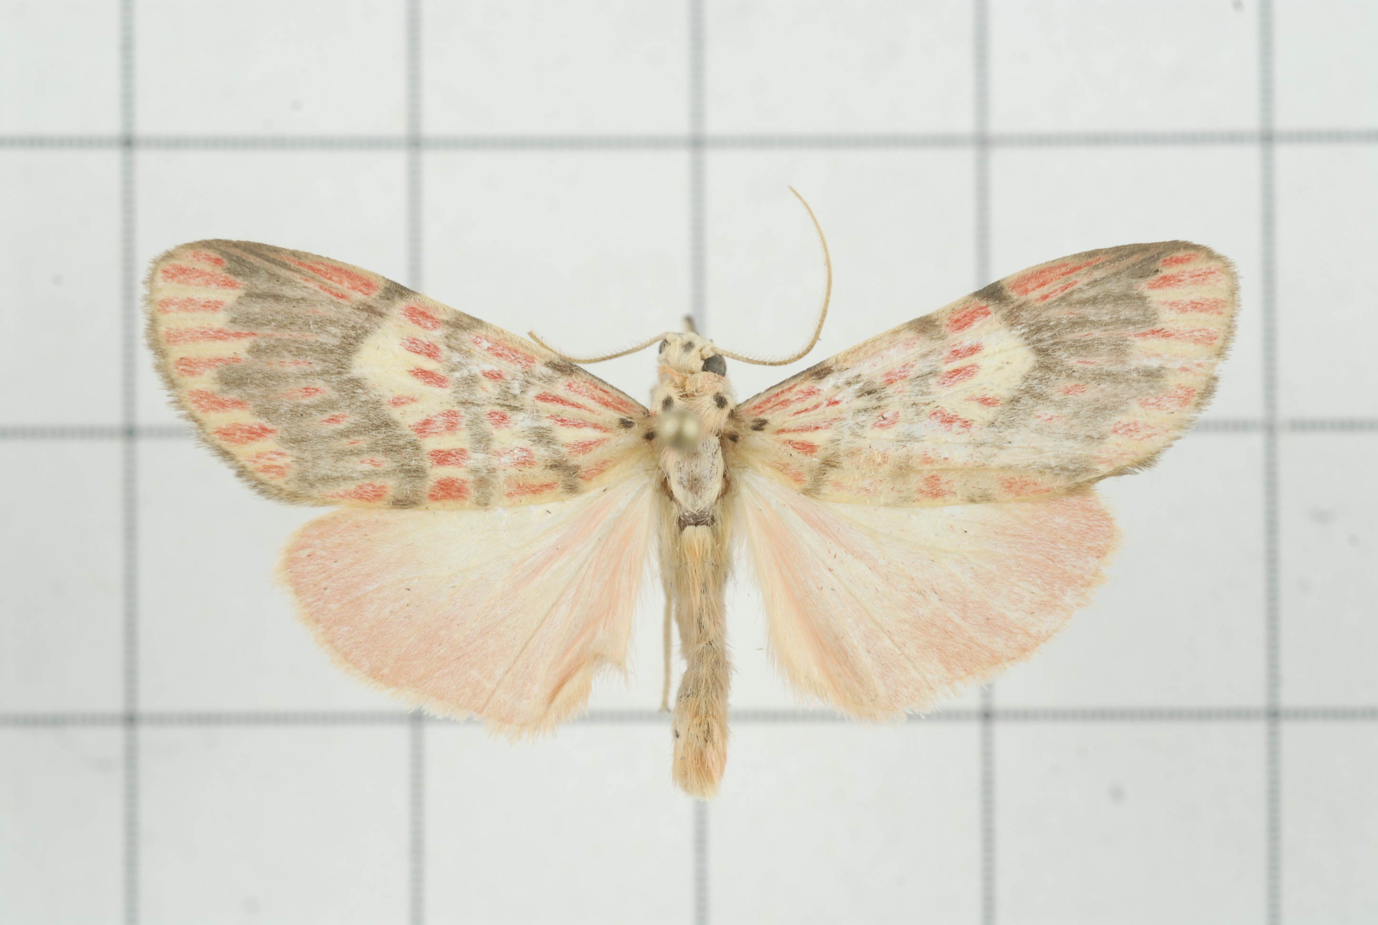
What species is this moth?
Barsine fuscozonata
